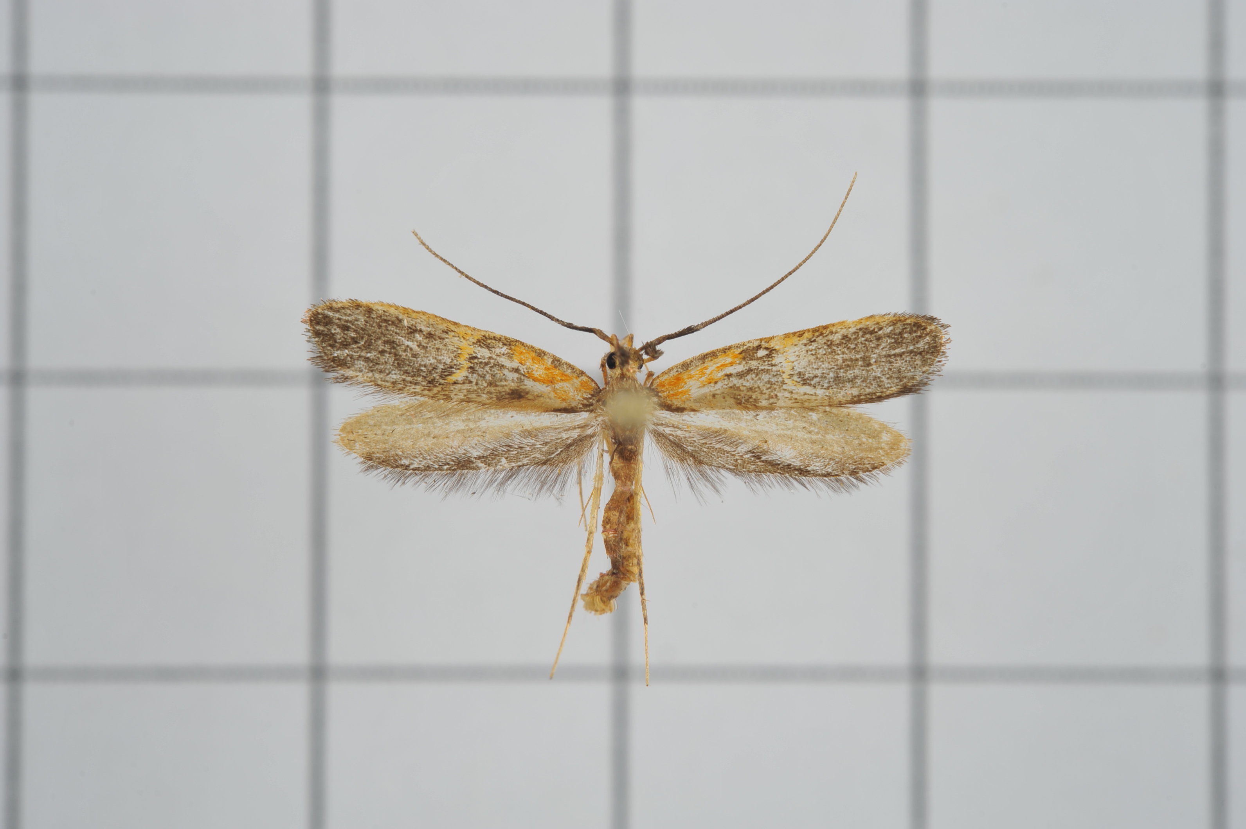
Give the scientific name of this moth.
Tisis mesozosta
